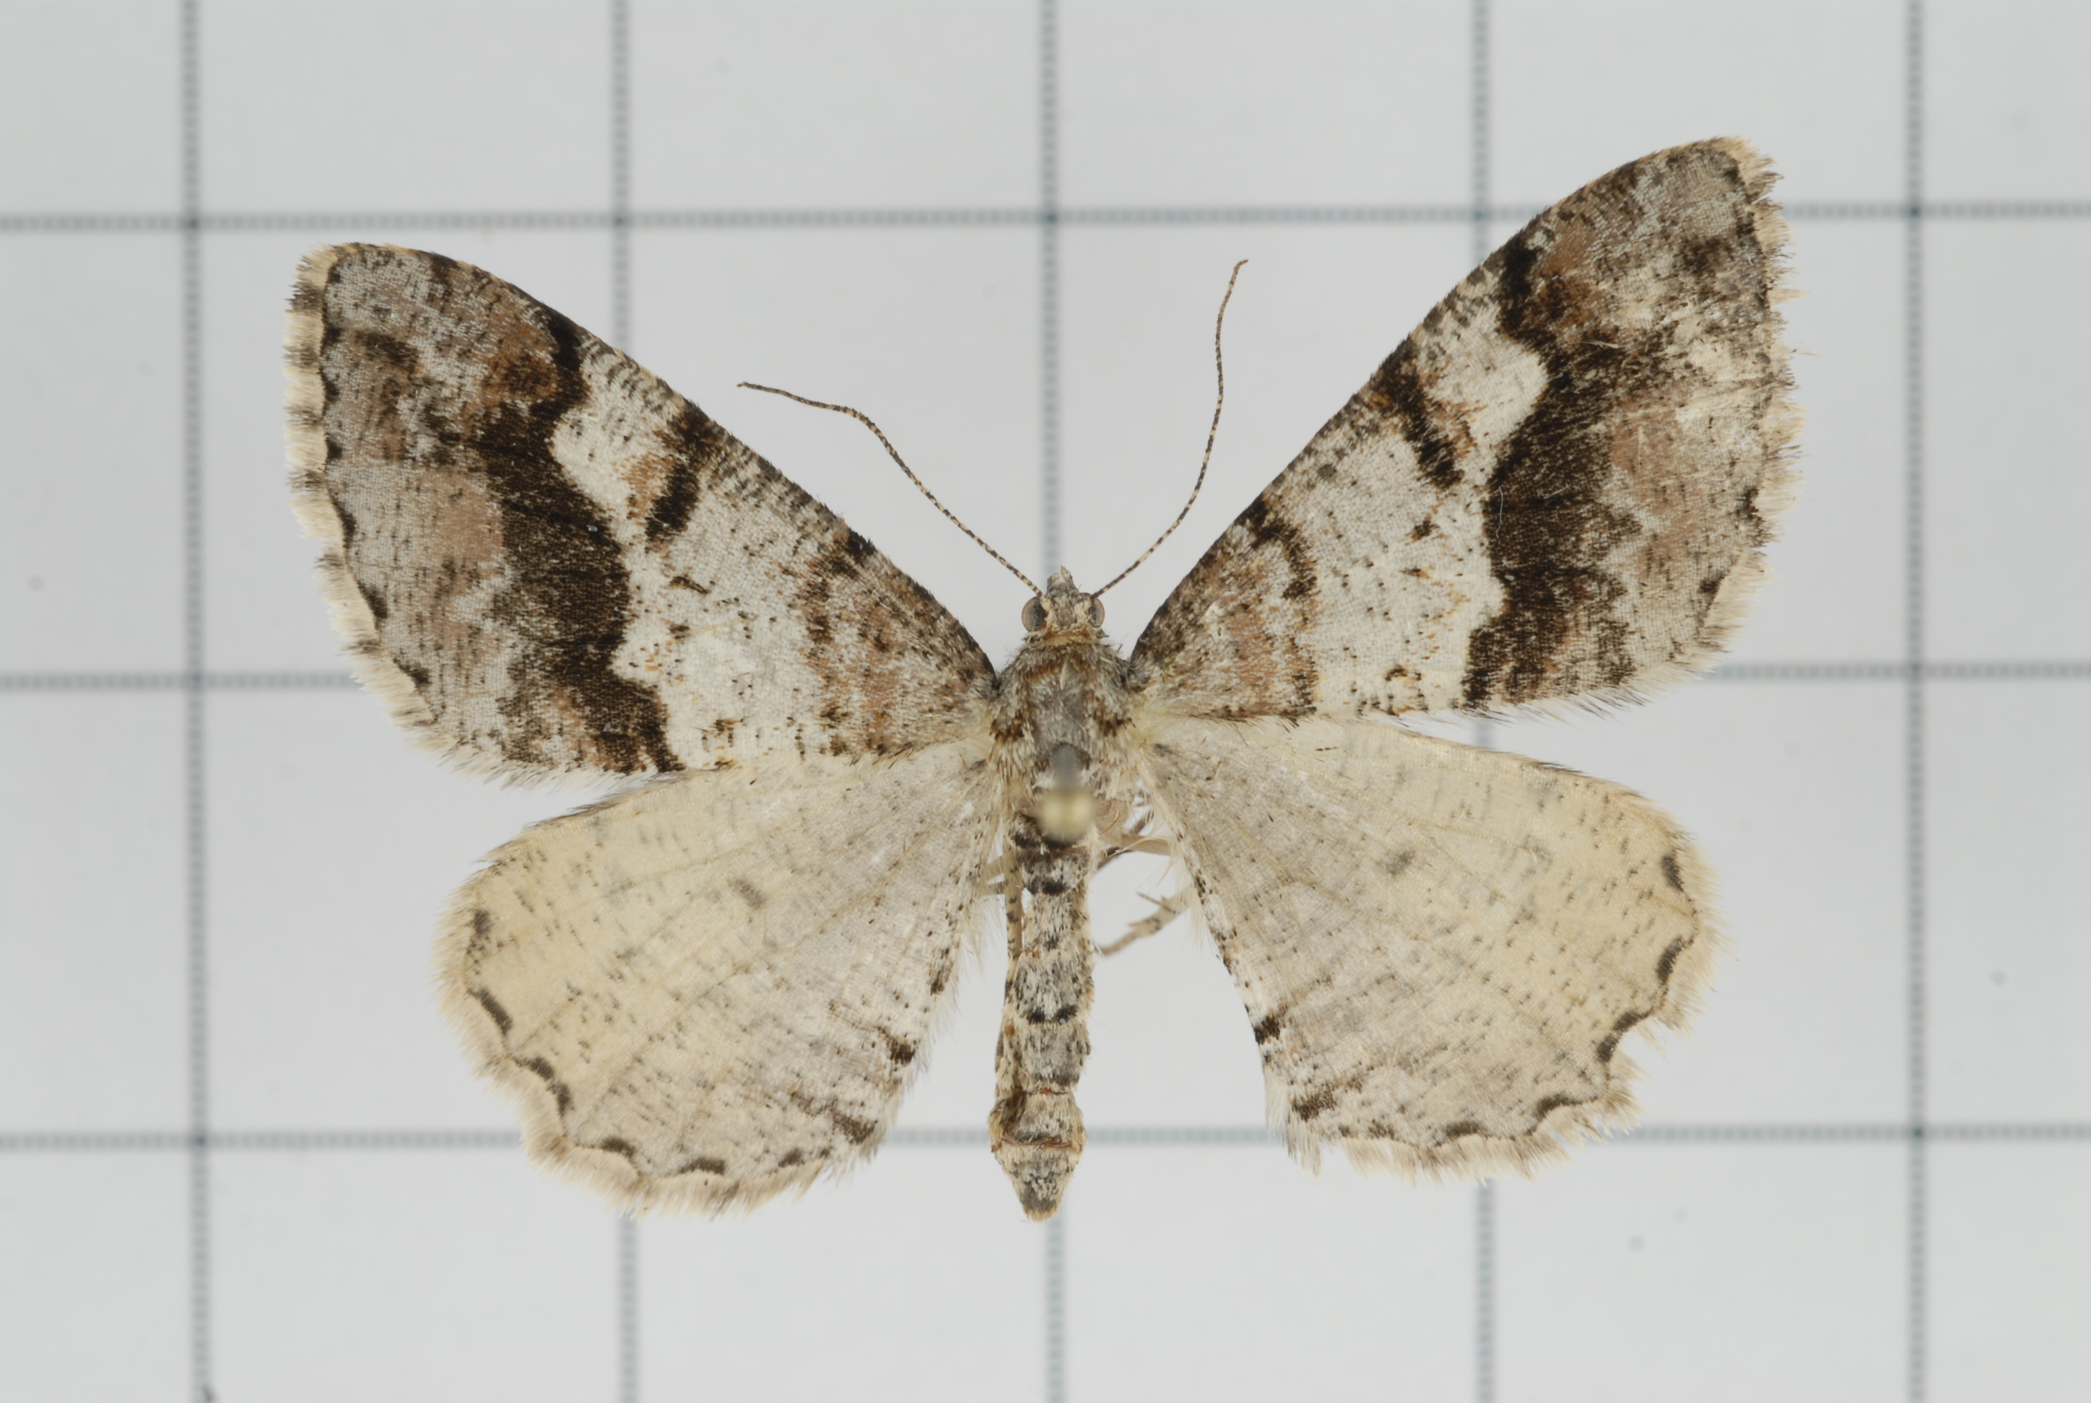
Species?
Alcis pallens
